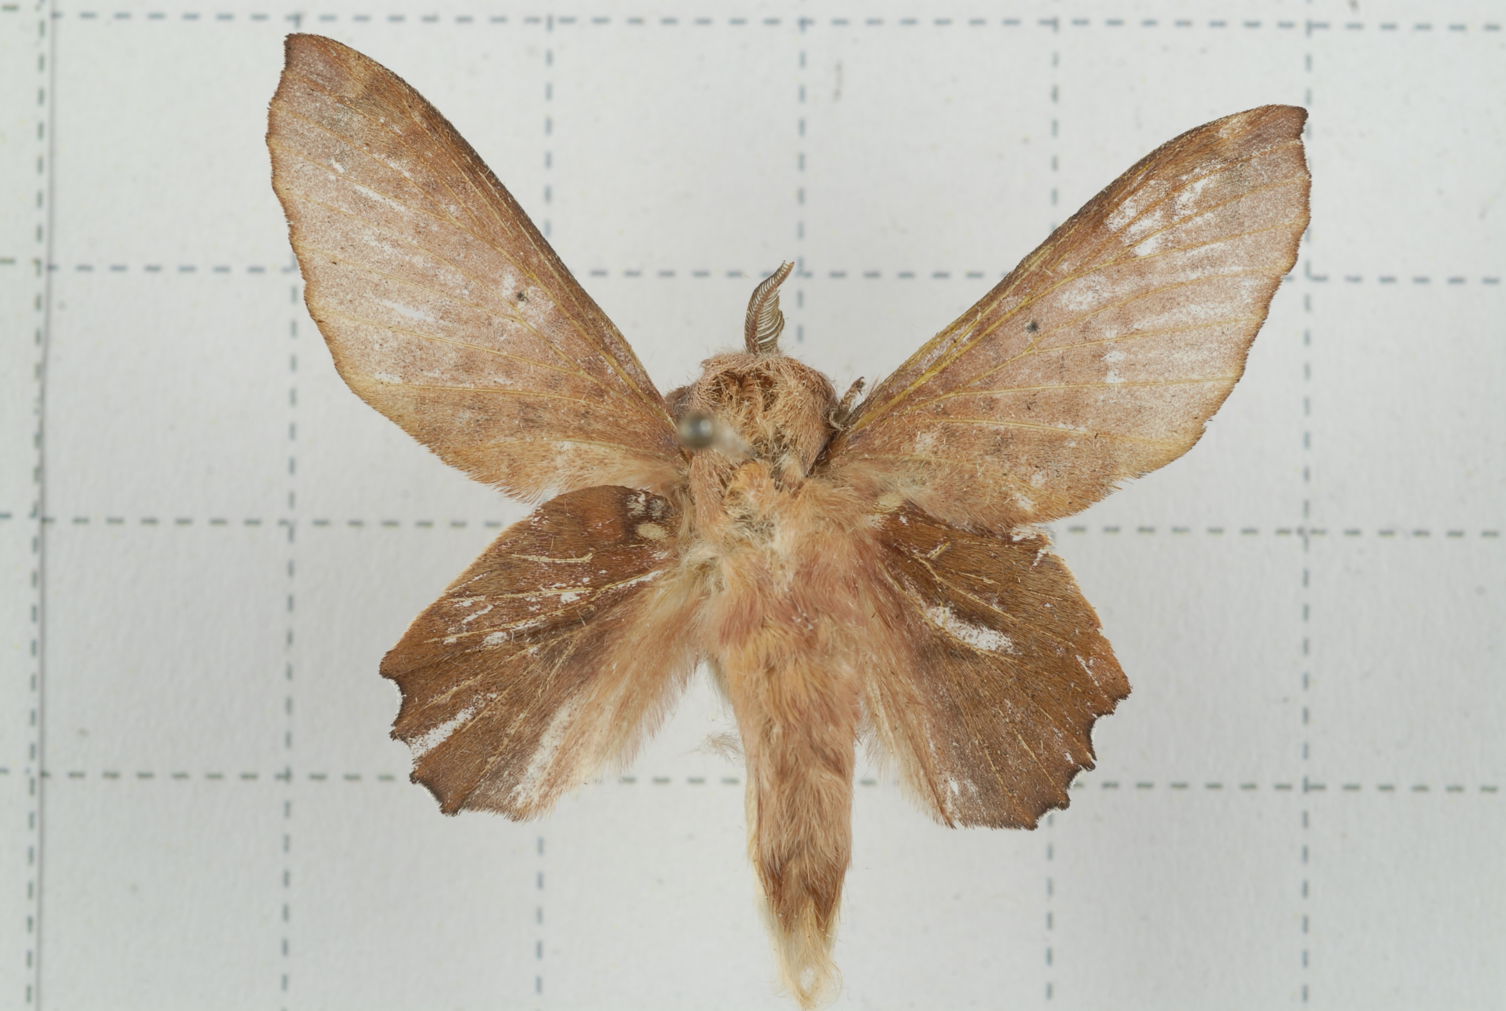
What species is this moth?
Paradoxopla sinuata taiwana
